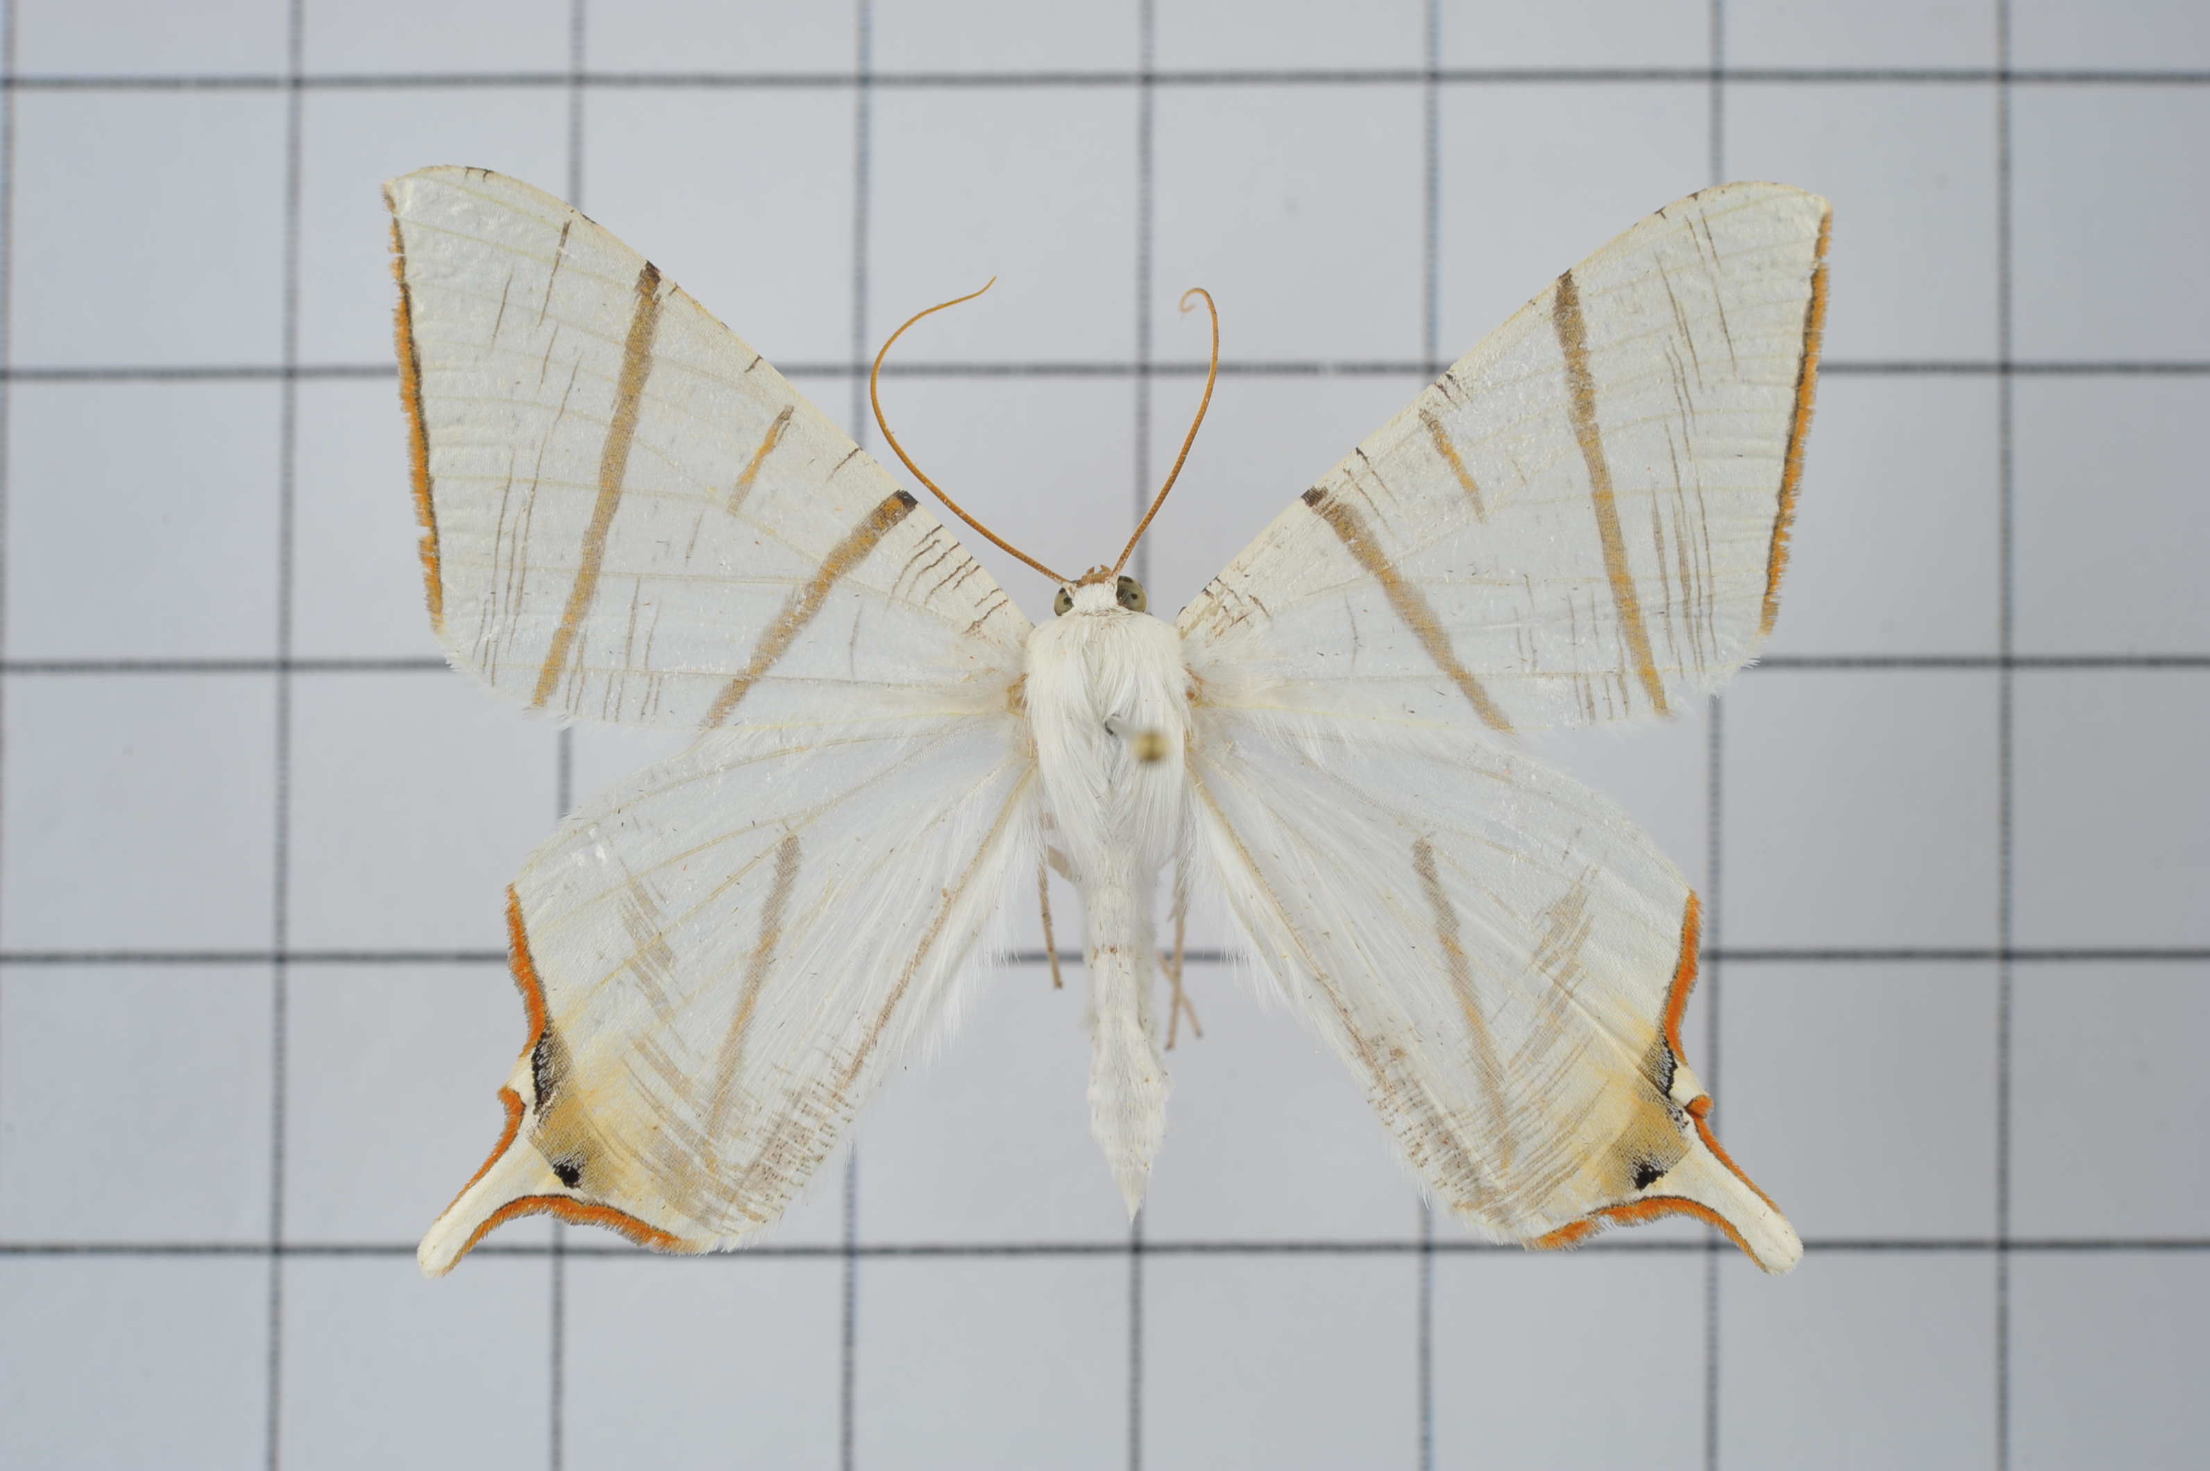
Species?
Ourapteryx clara formosana
